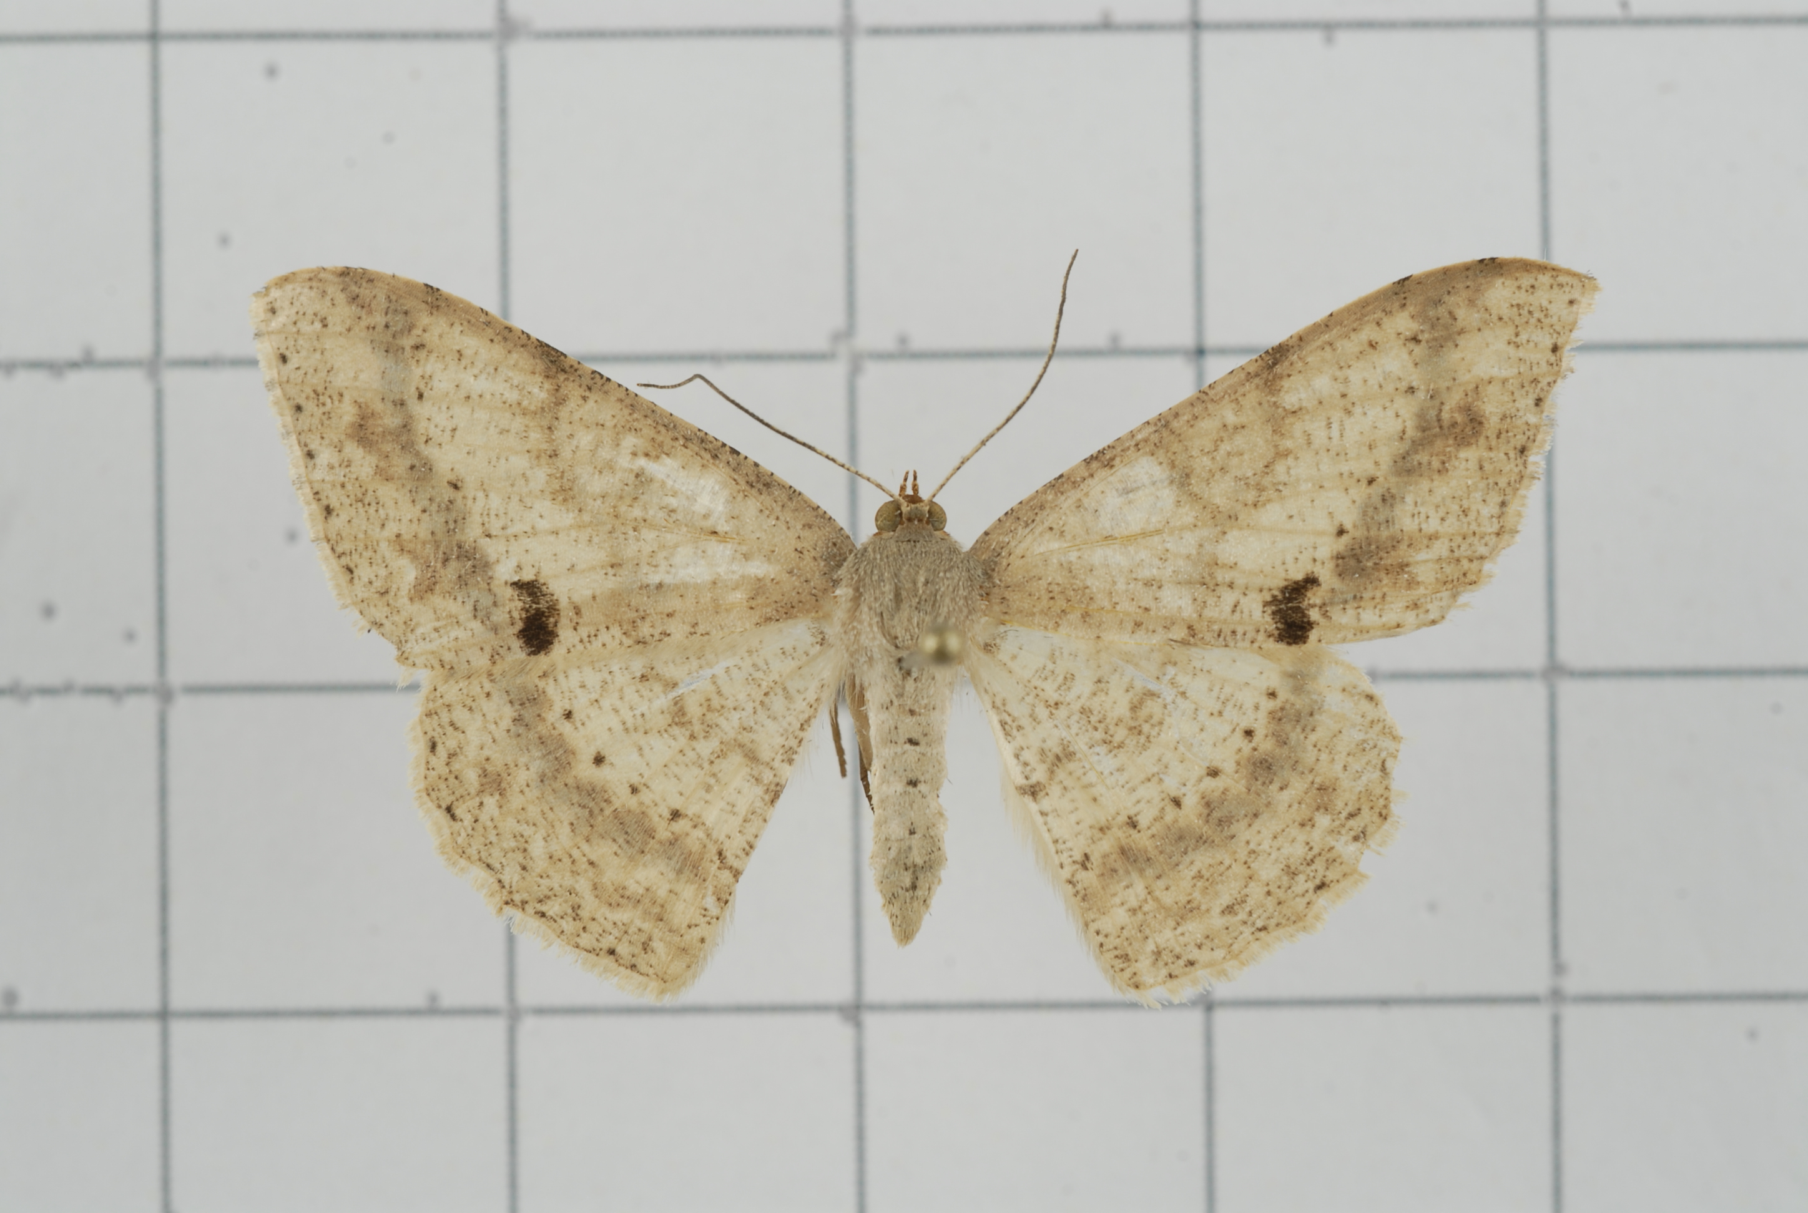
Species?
Luxiaria mitorrhaphes
